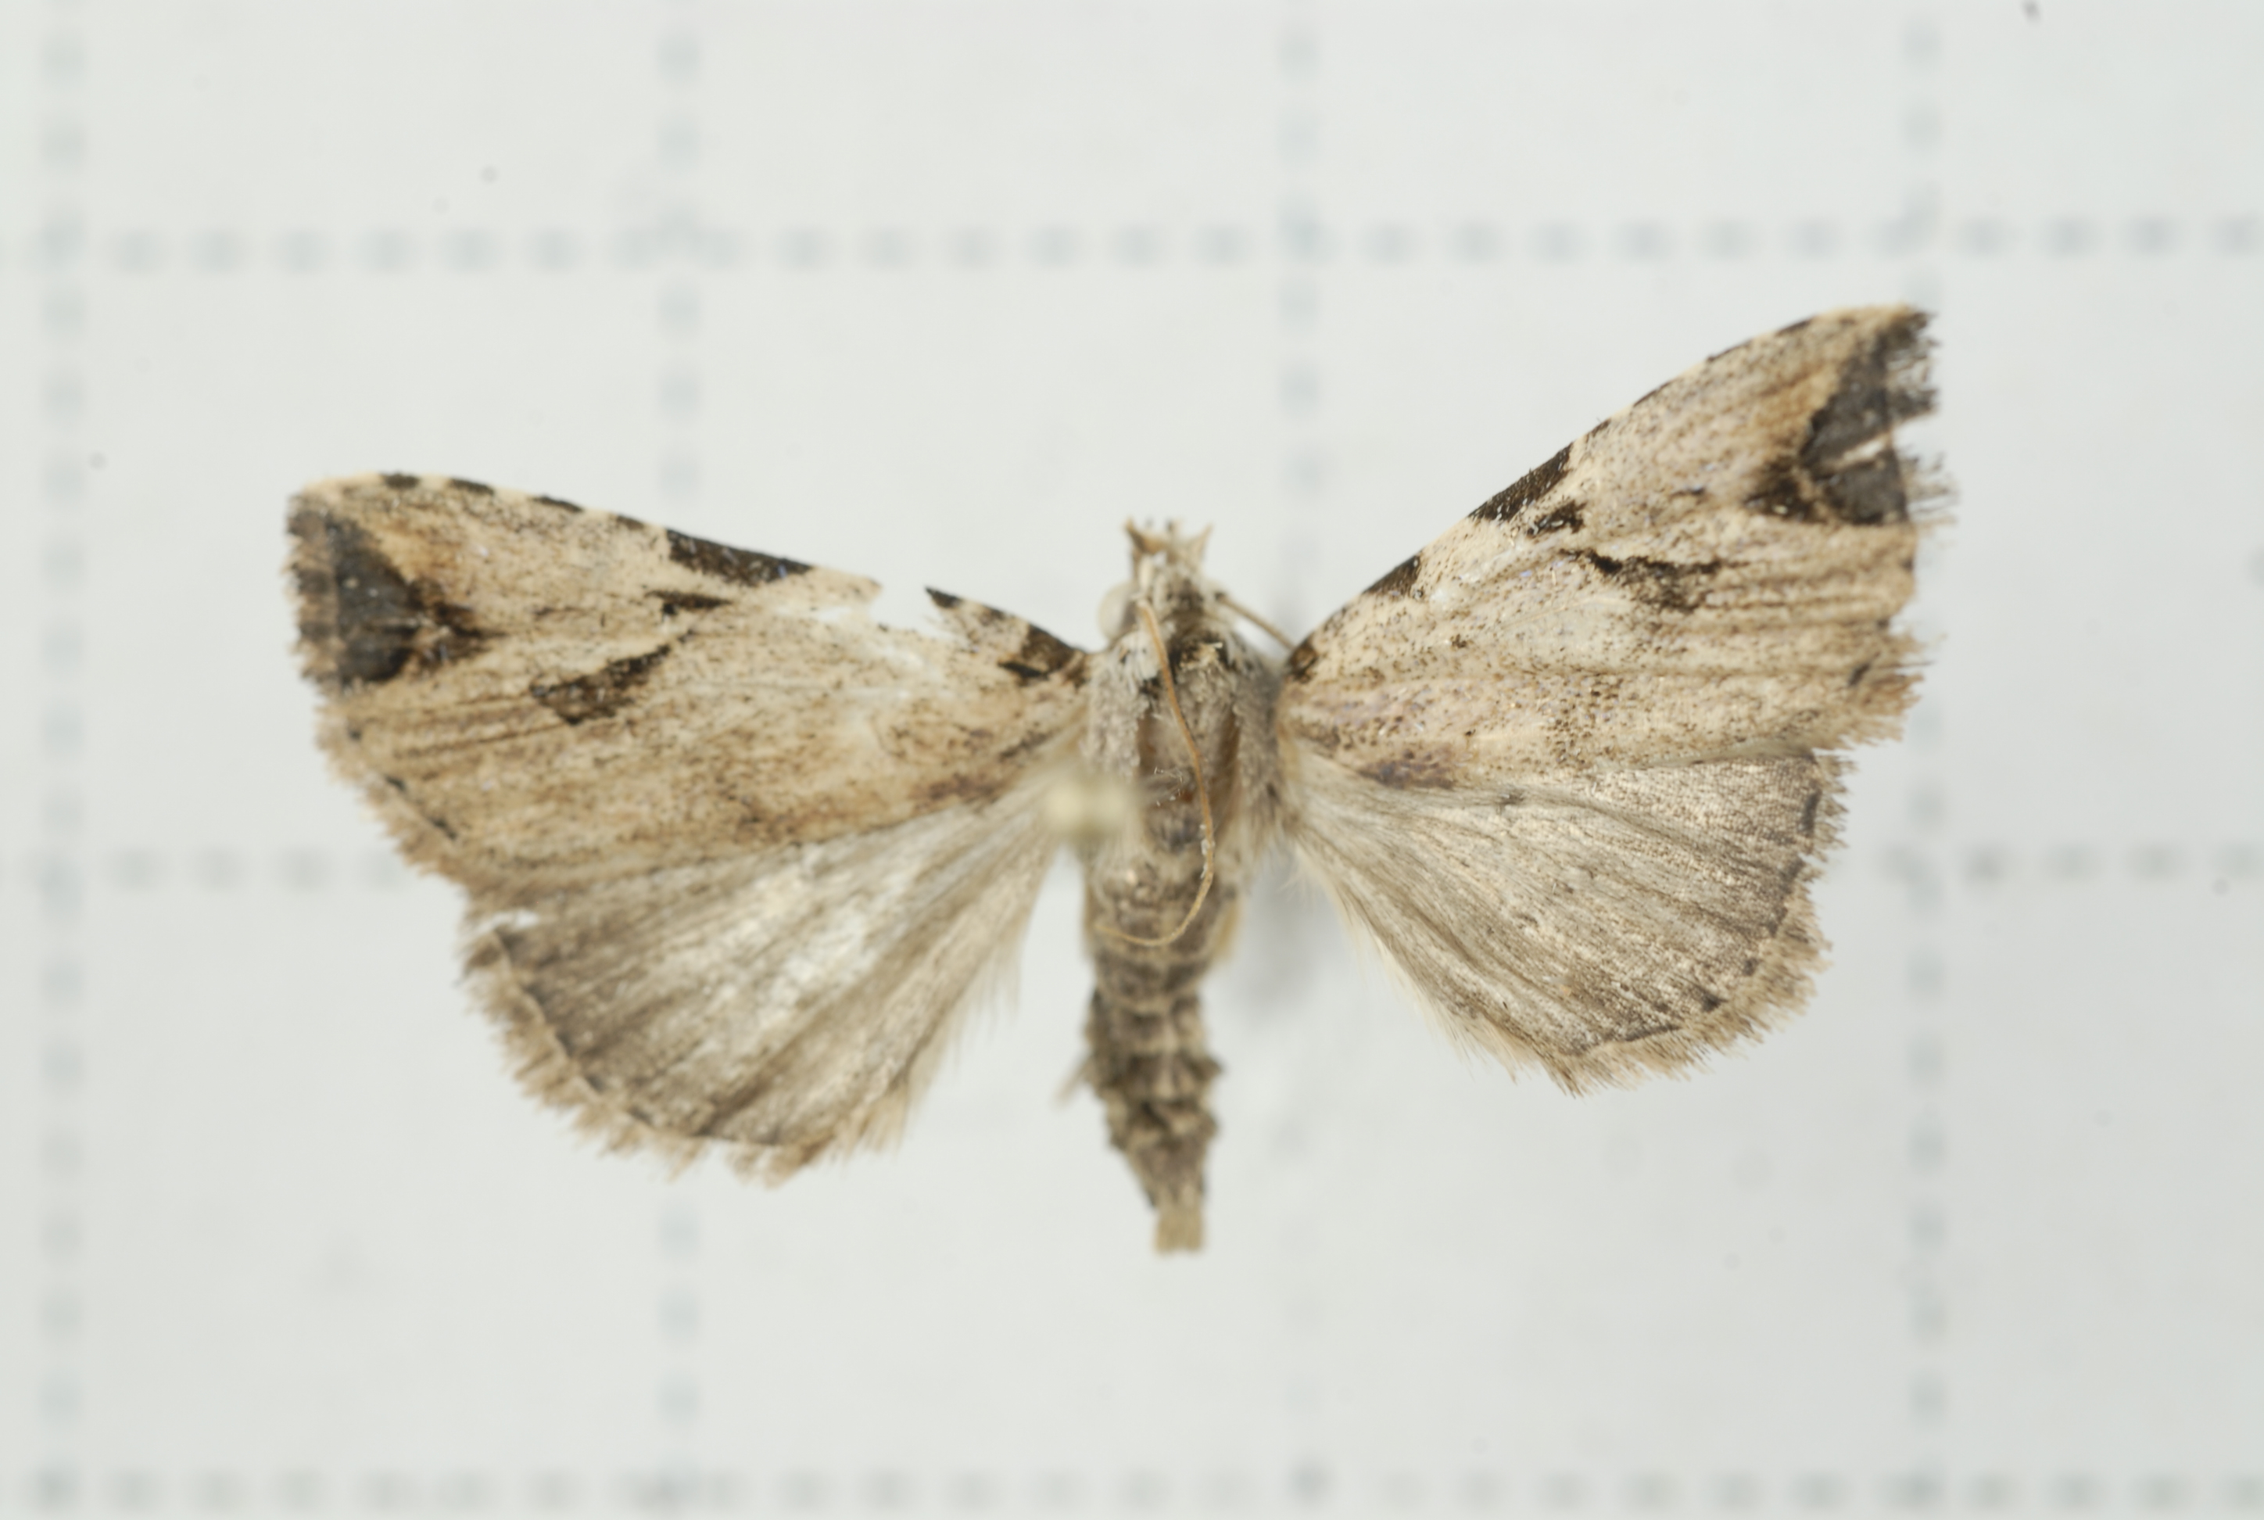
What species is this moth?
Oglasa costimacula
